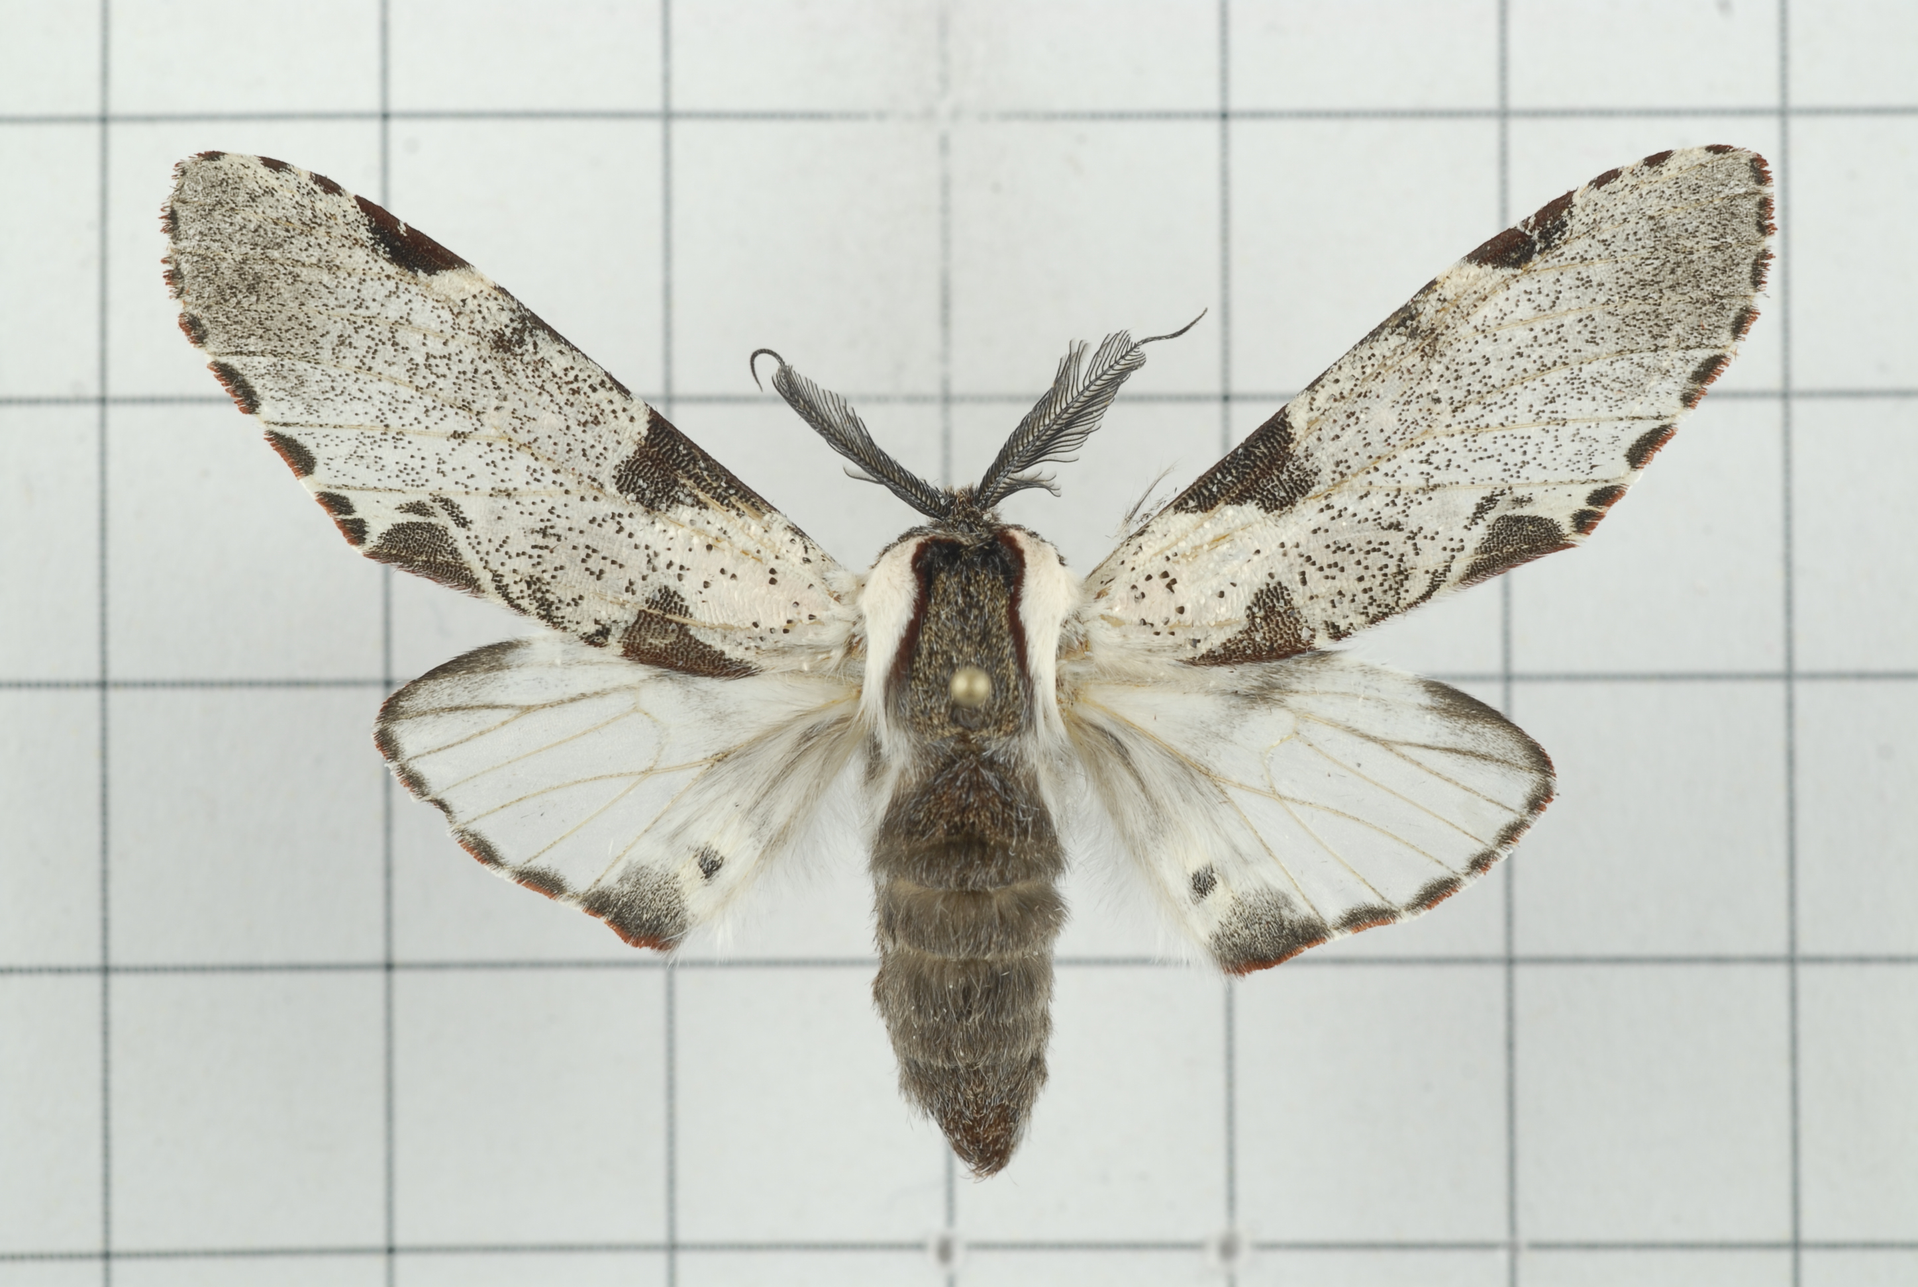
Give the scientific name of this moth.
Harpyia formosicola
